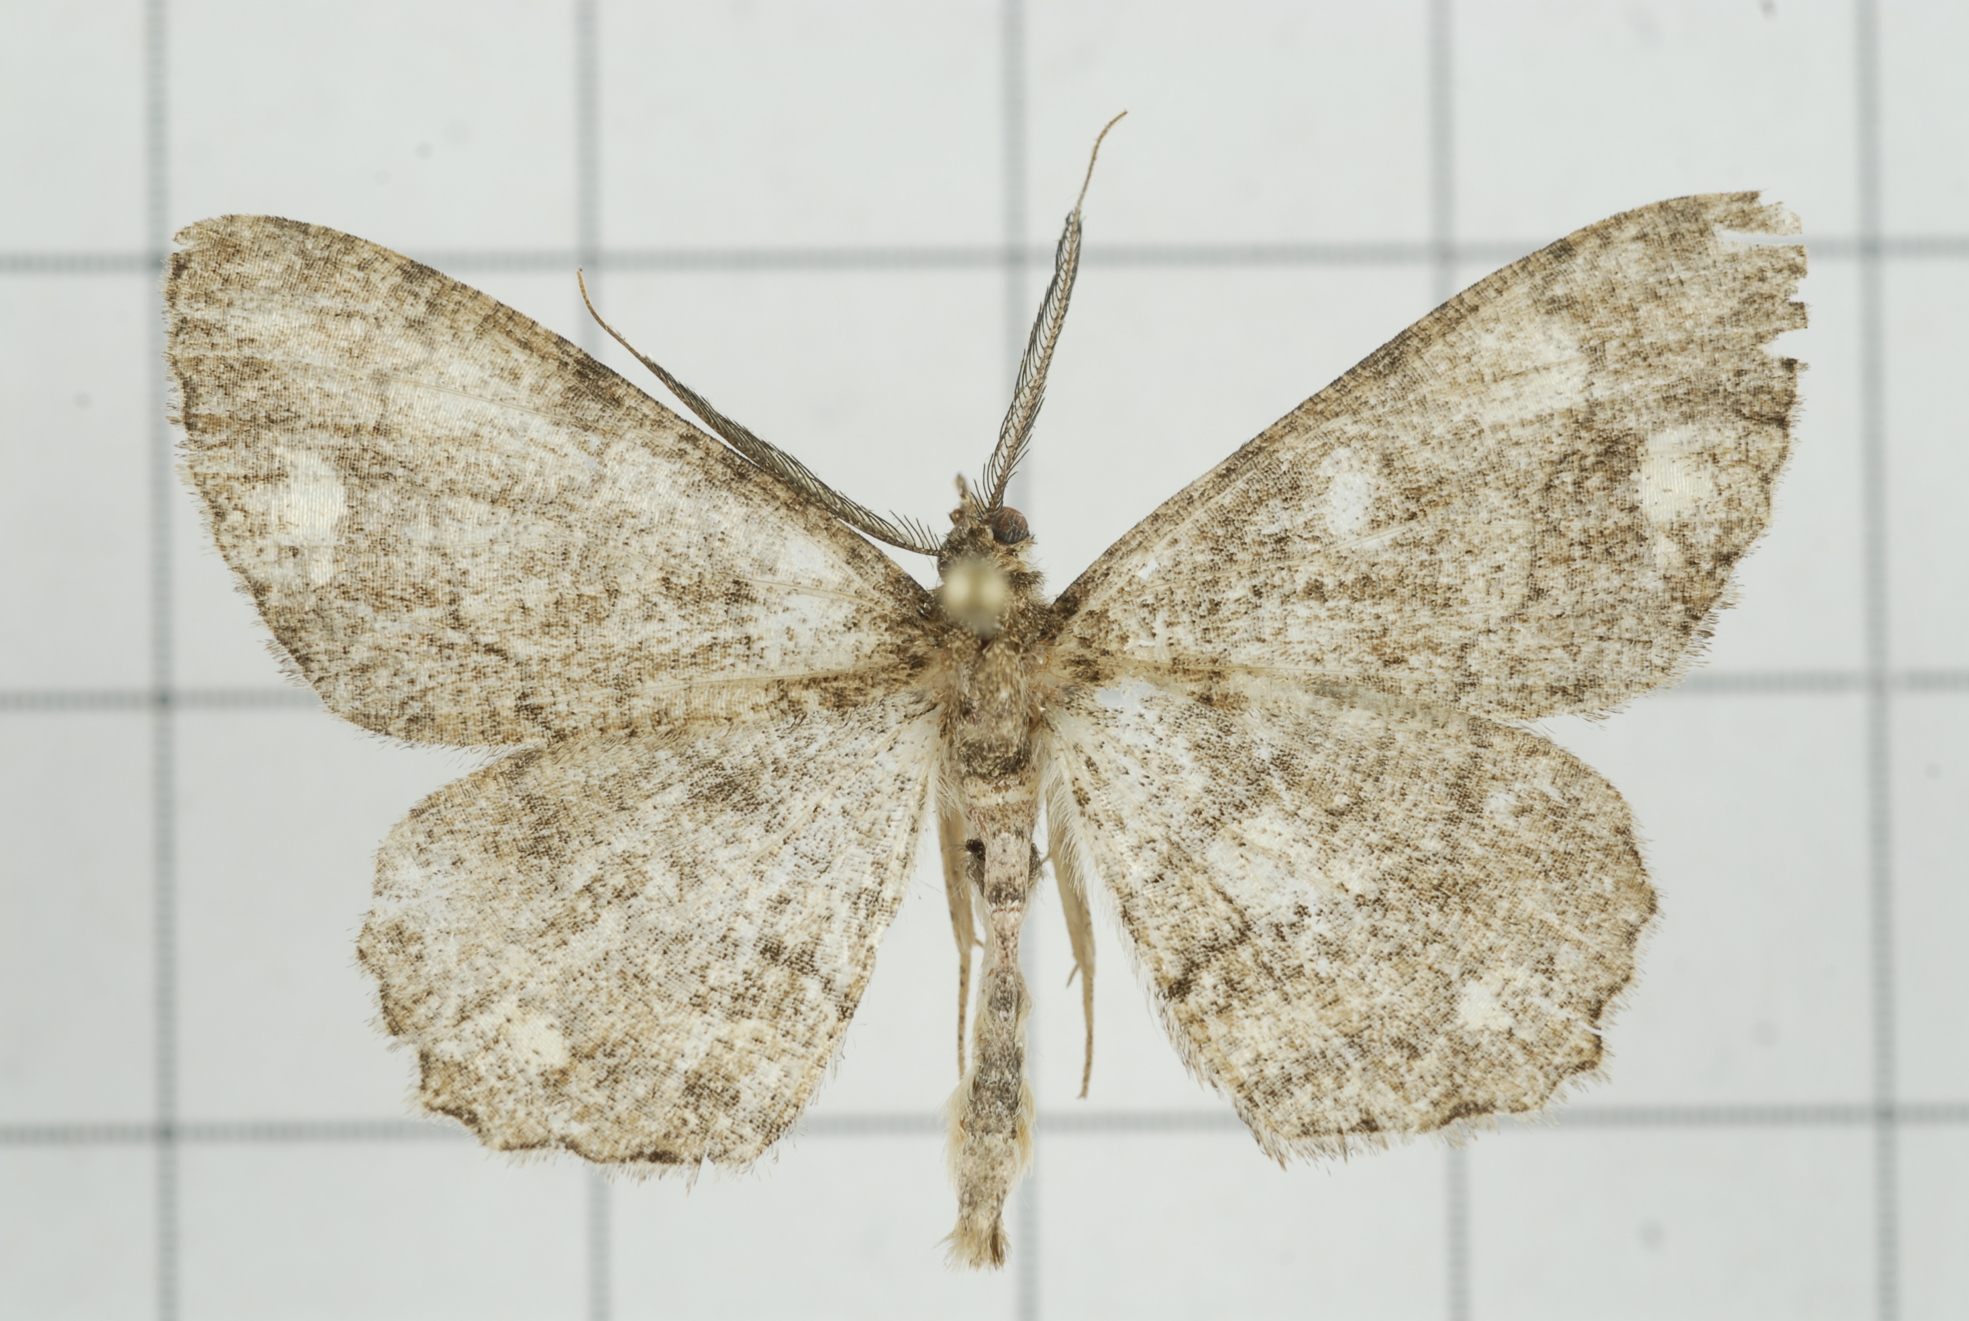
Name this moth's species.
Uliura infausta
